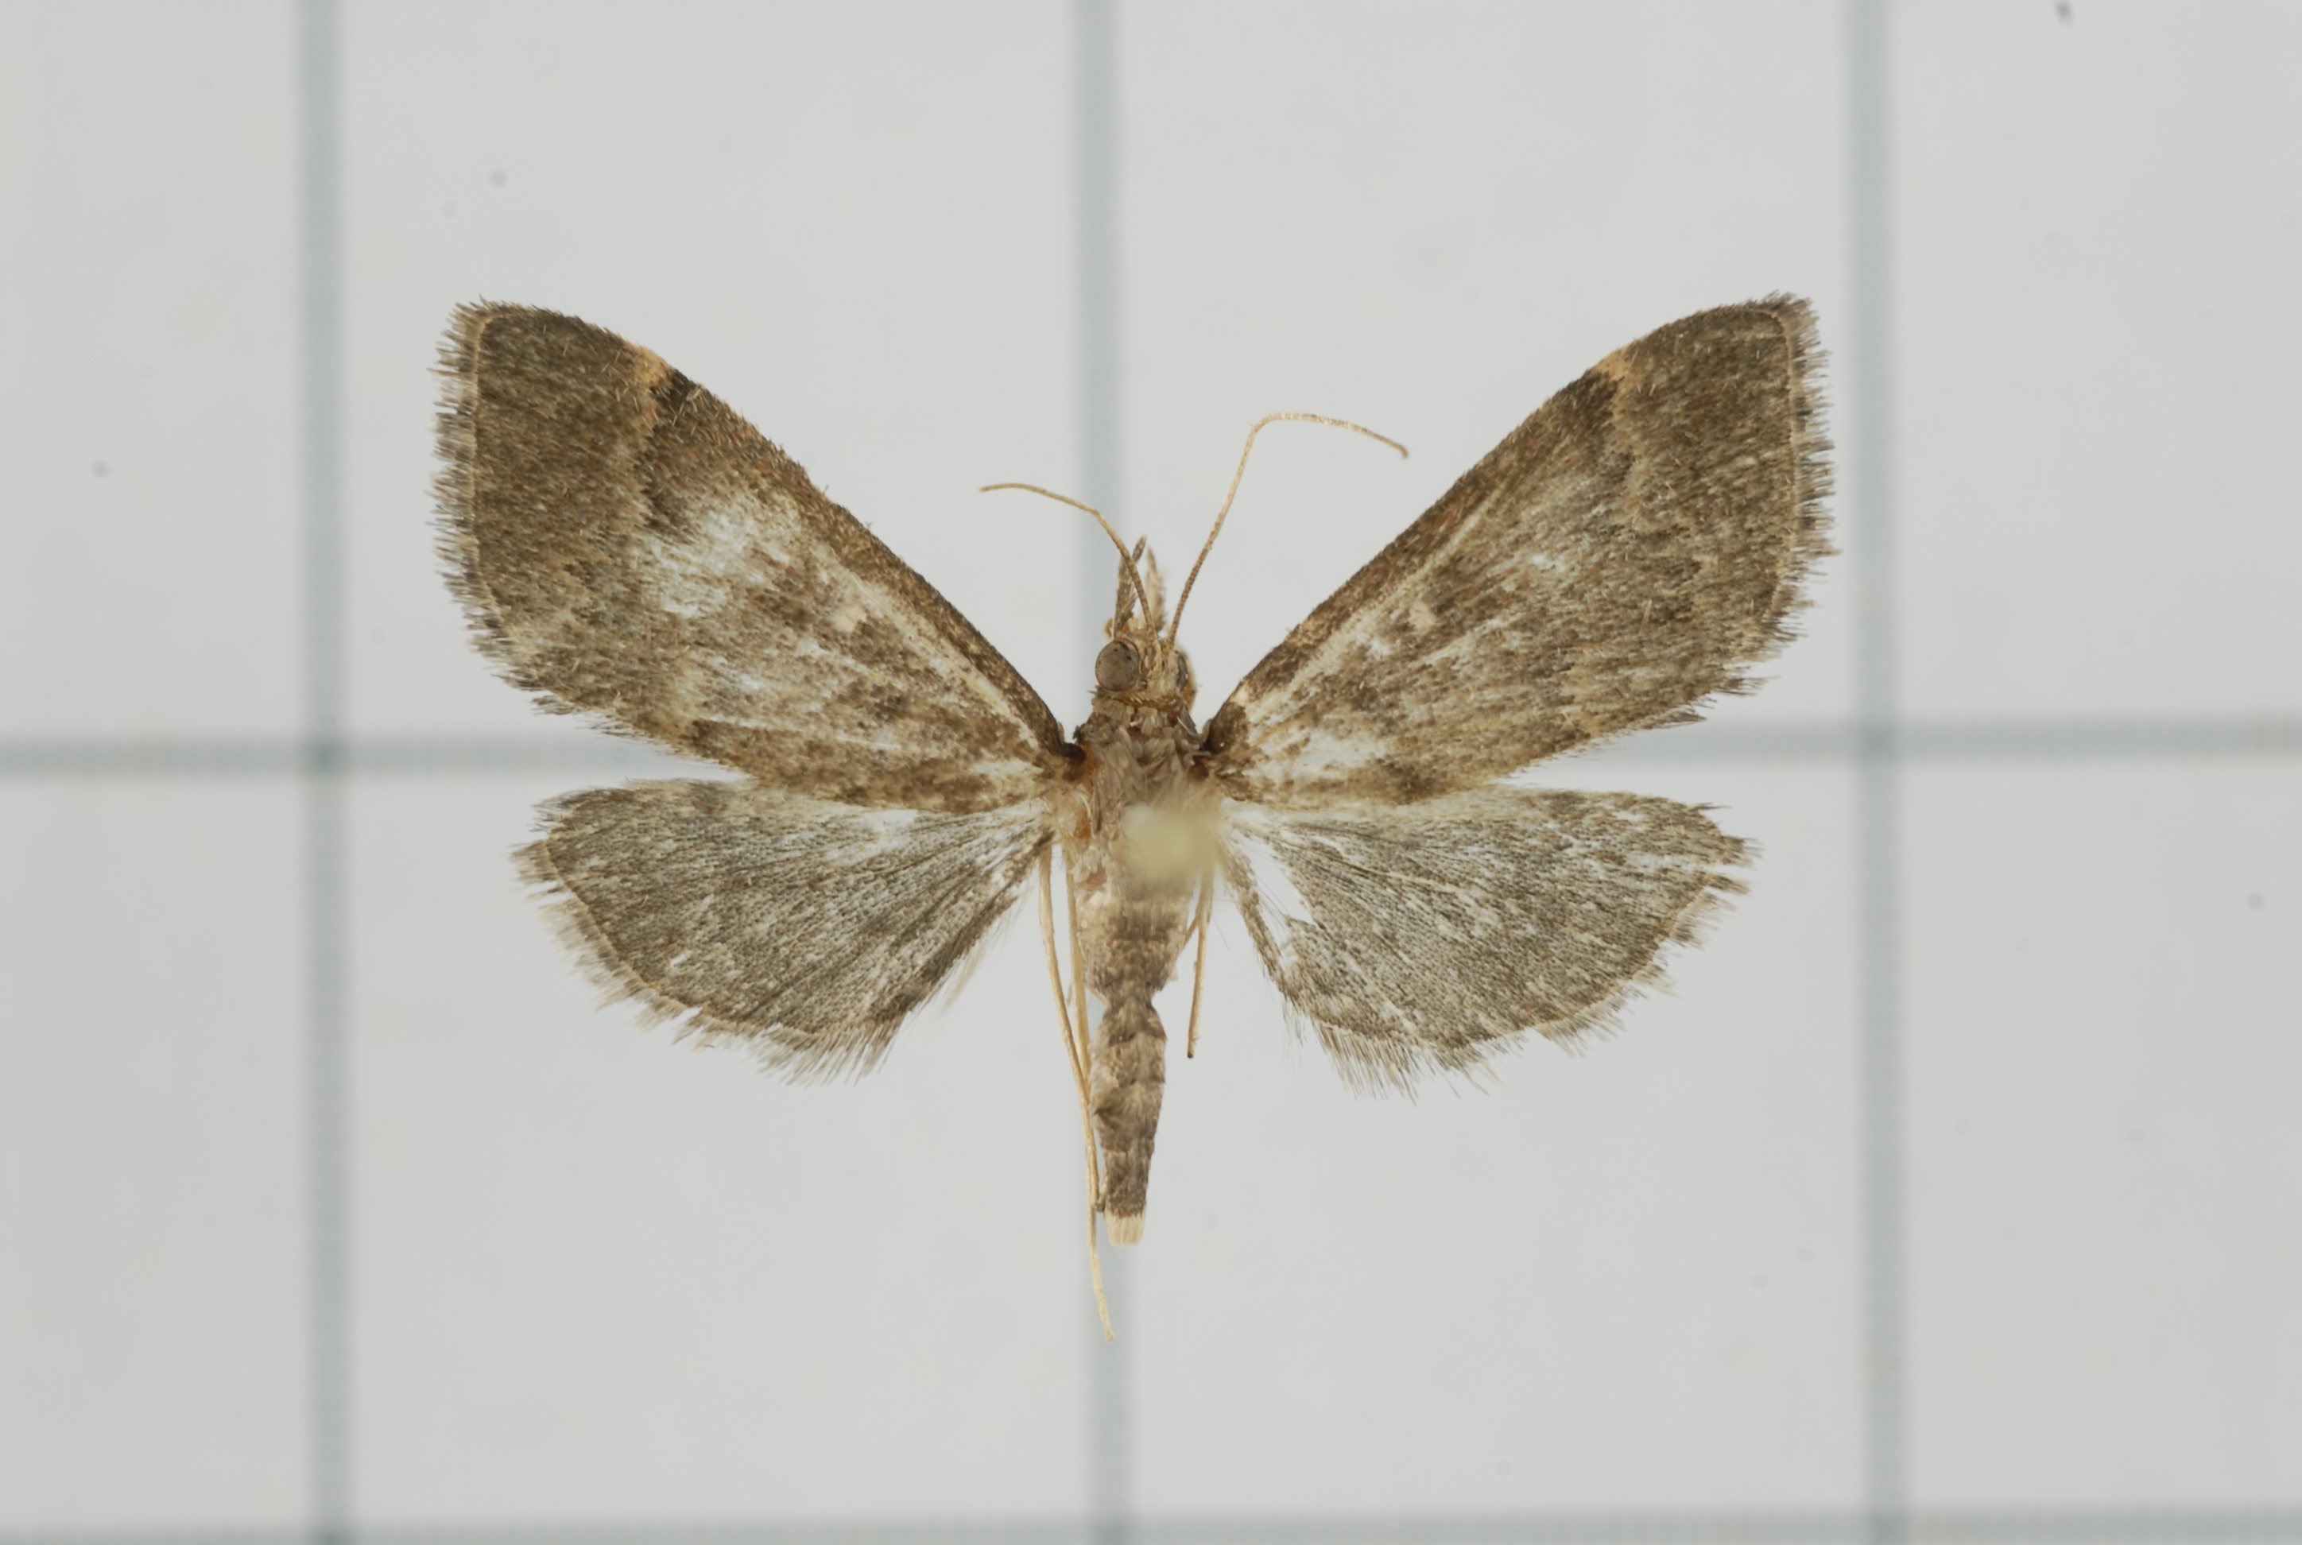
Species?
Camptomastix hisbonalis
